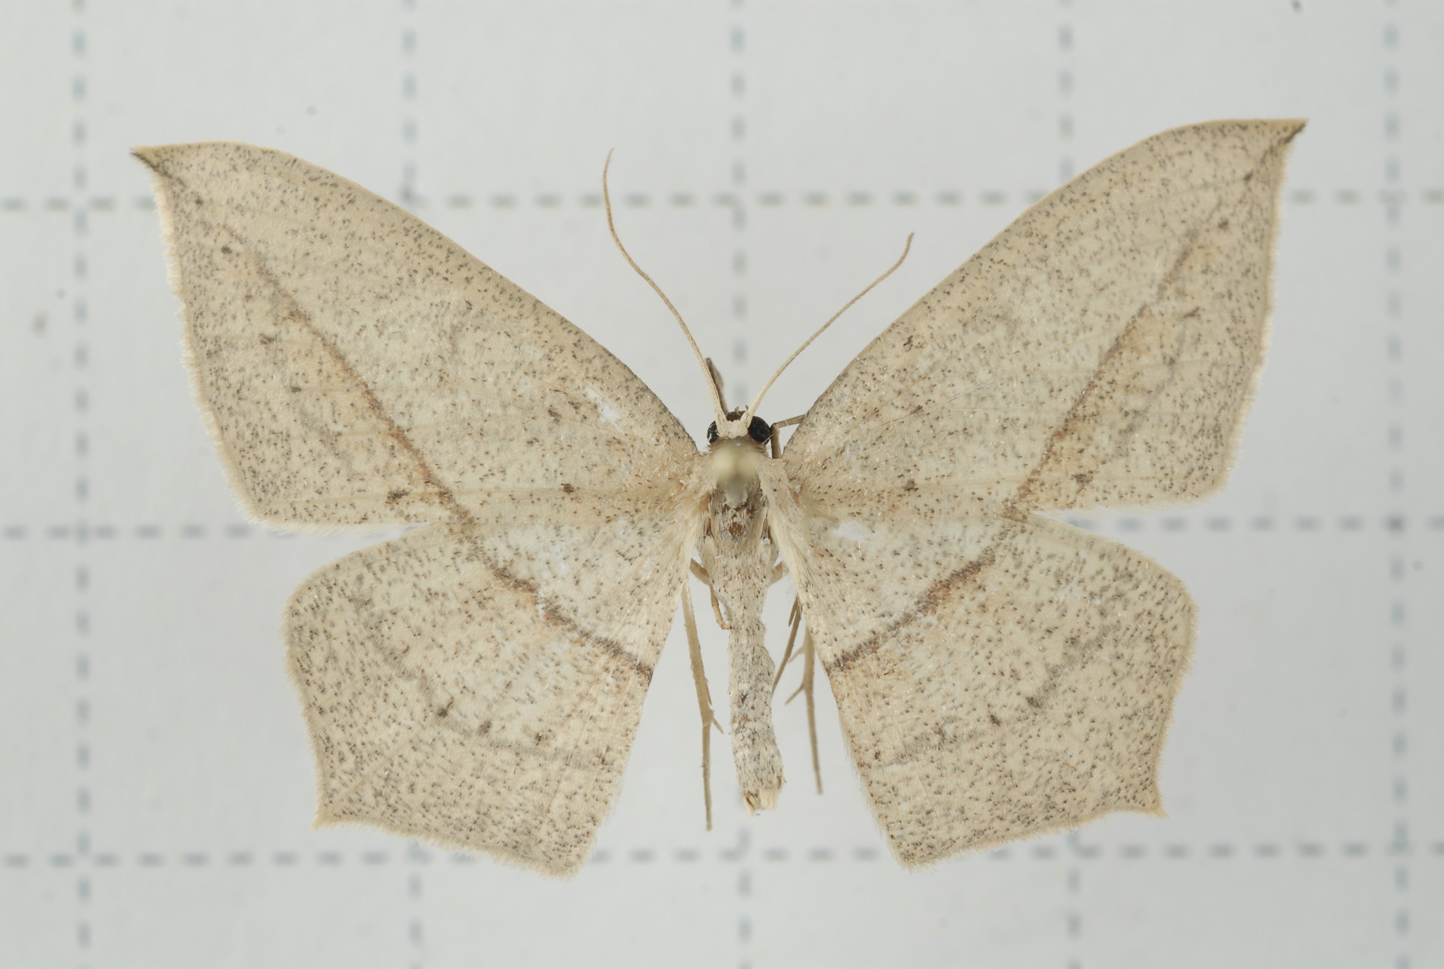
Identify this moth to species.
Timandra stueningi
